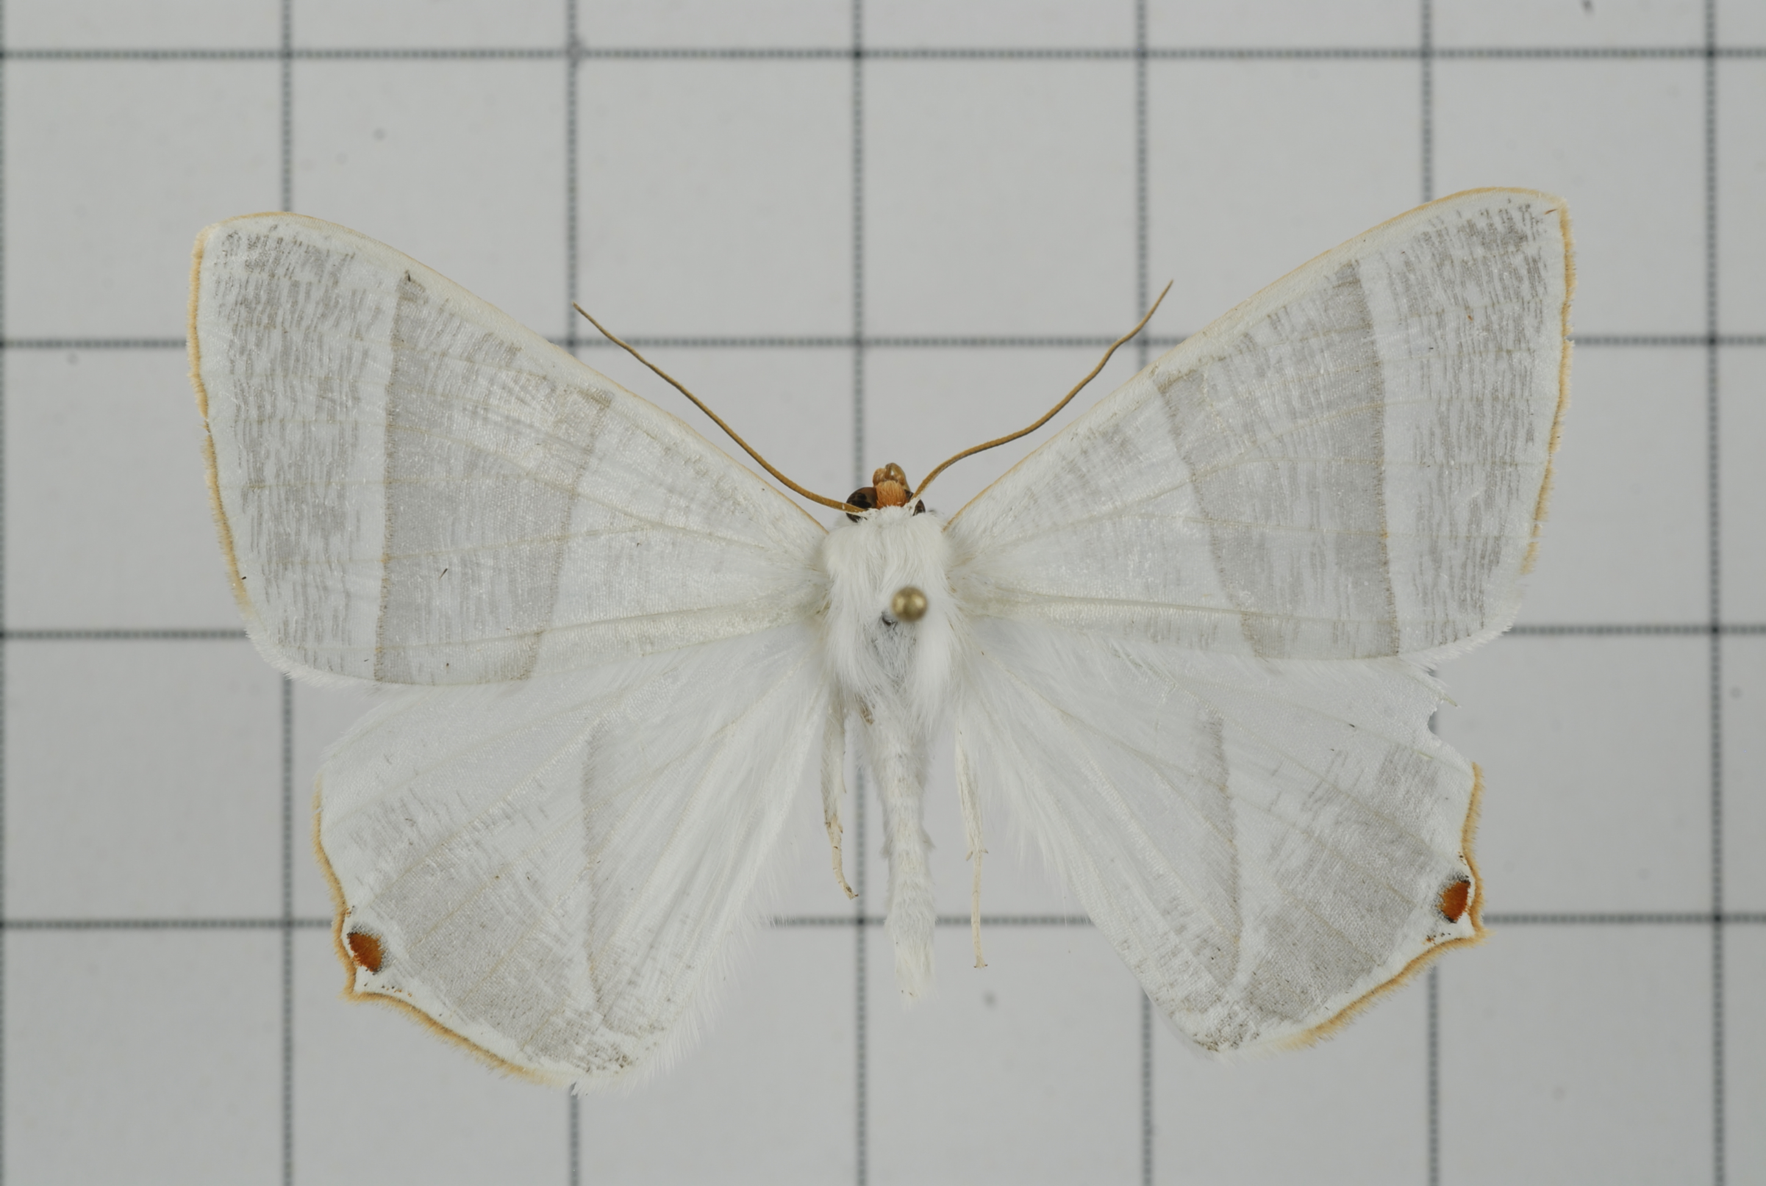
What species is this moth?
Ourapteryx caecata
